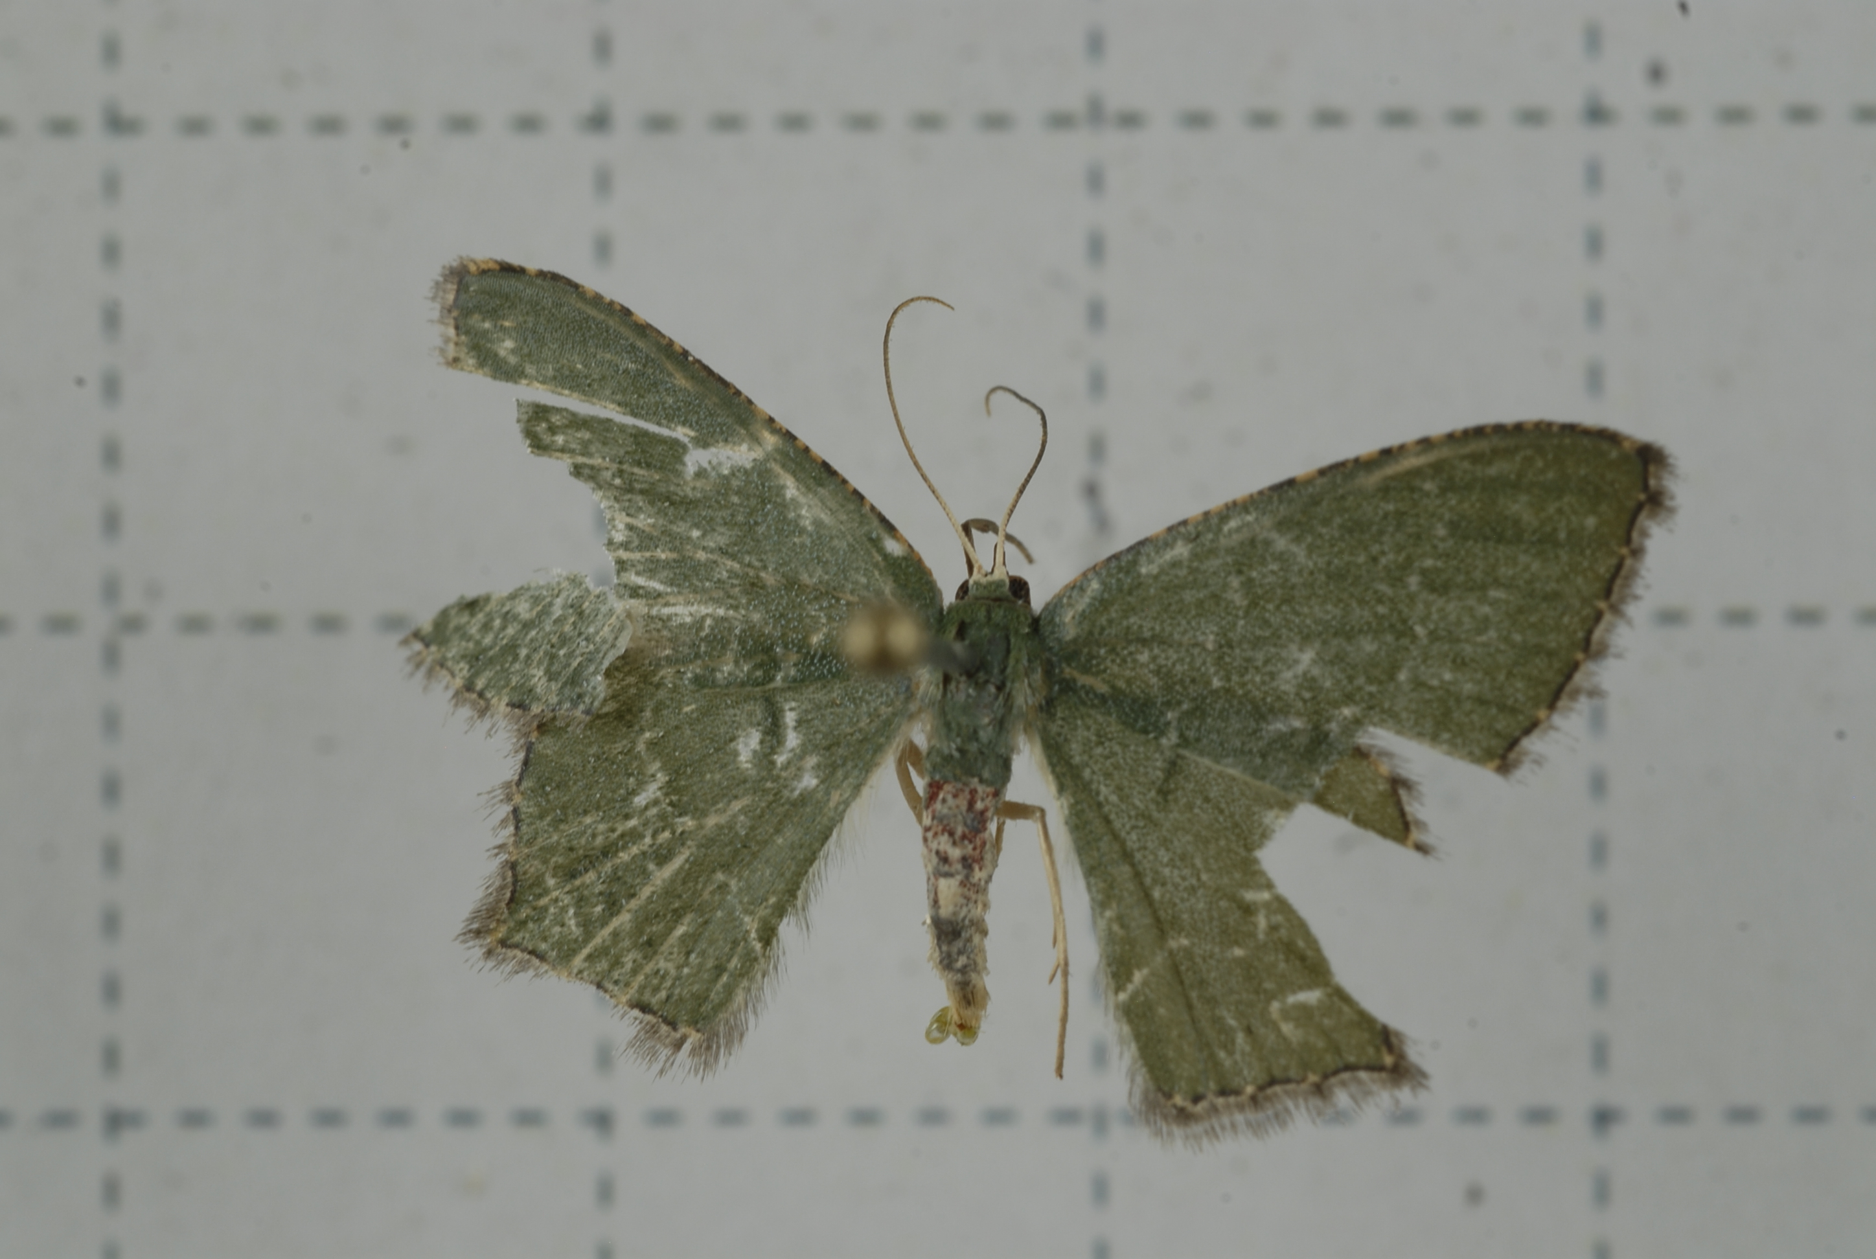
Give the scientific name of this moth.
Hemithea tritonaria
